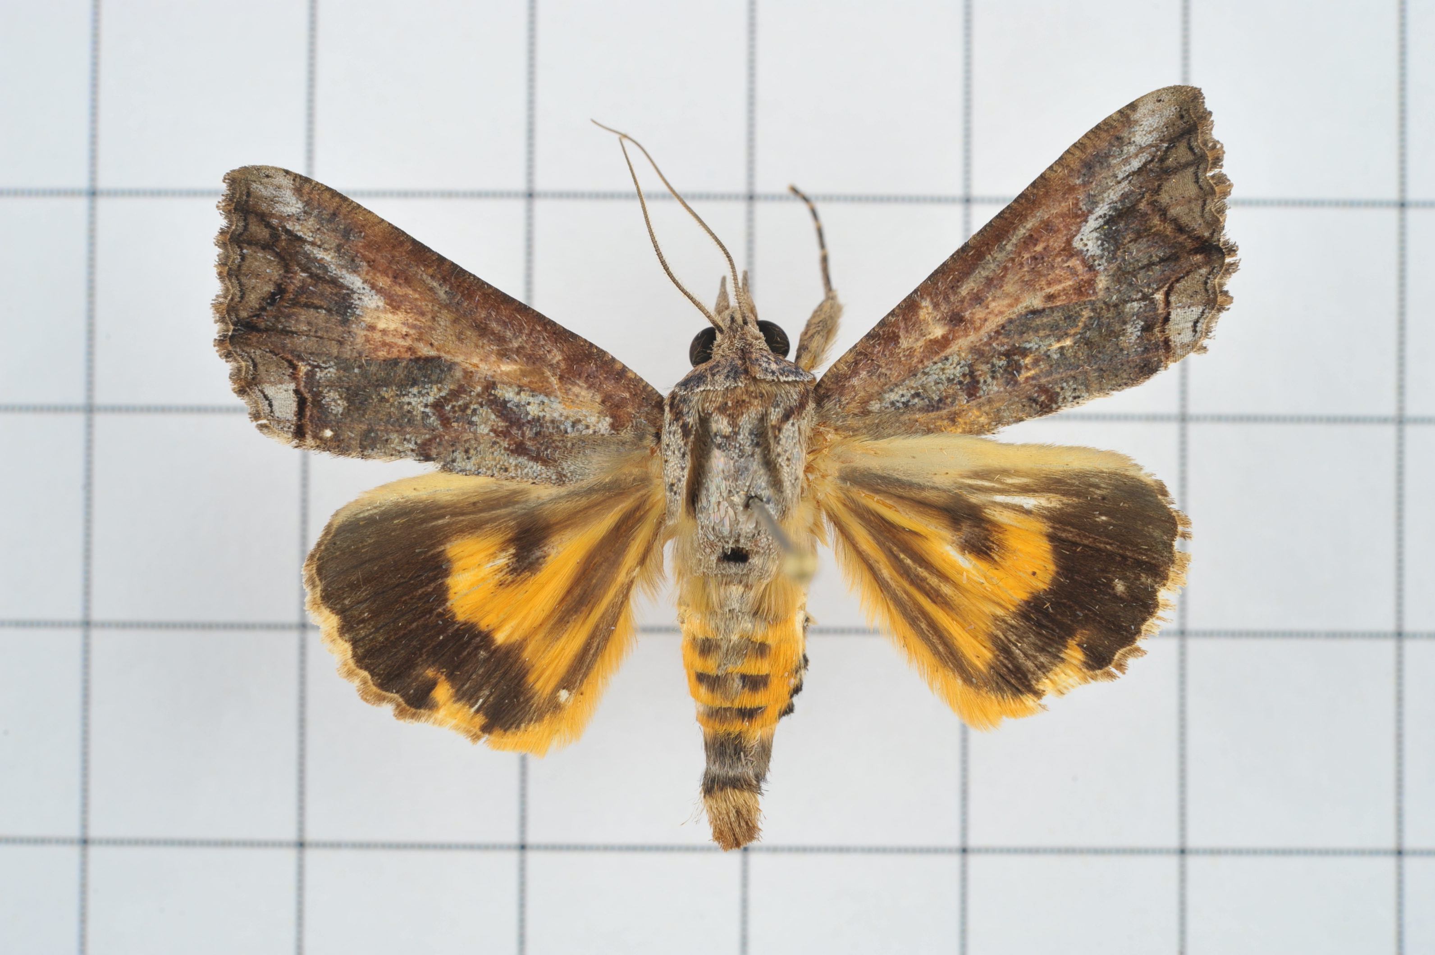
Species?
Hypocala deflorata deflorata
